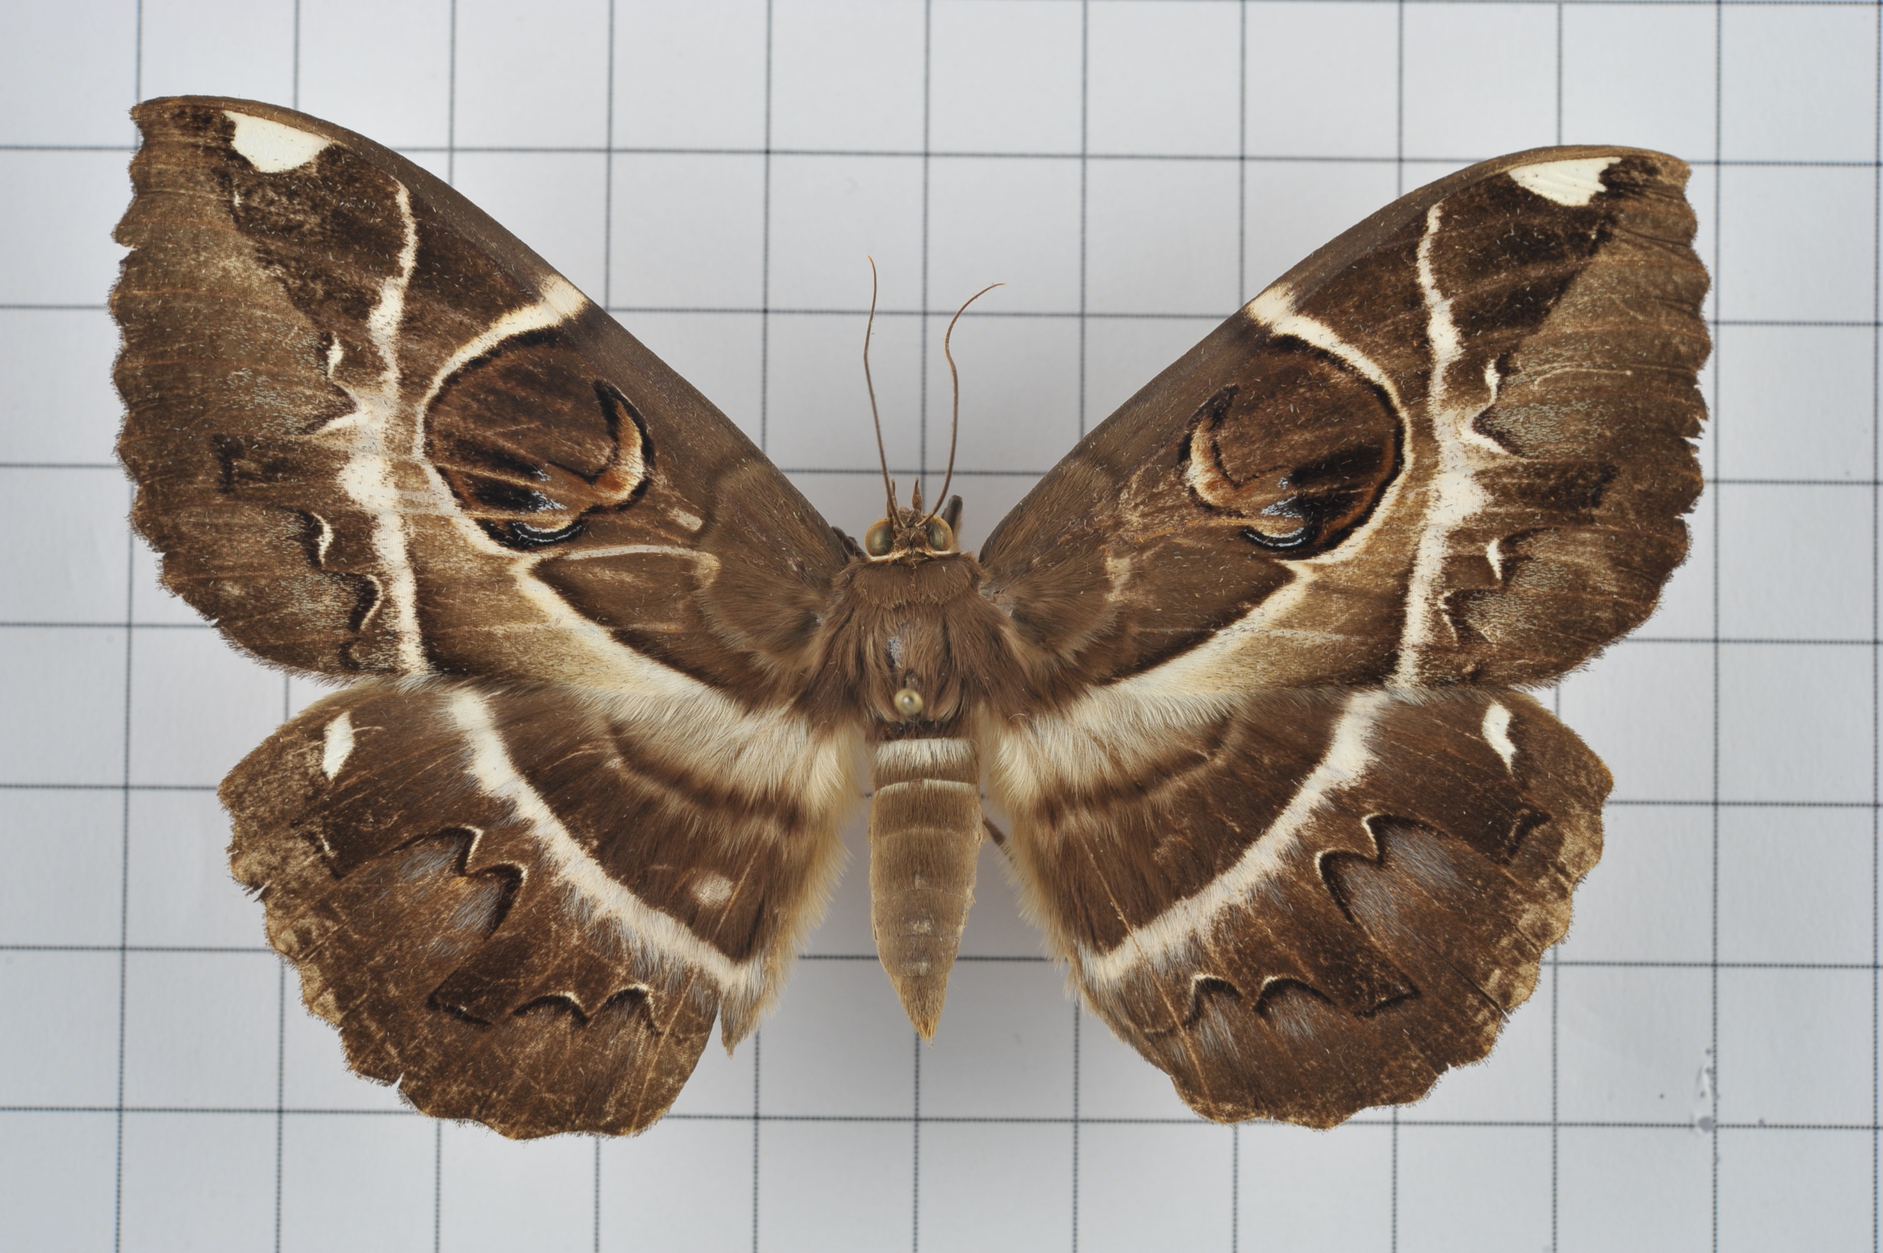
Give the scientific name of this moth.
Erebus ephesperis
